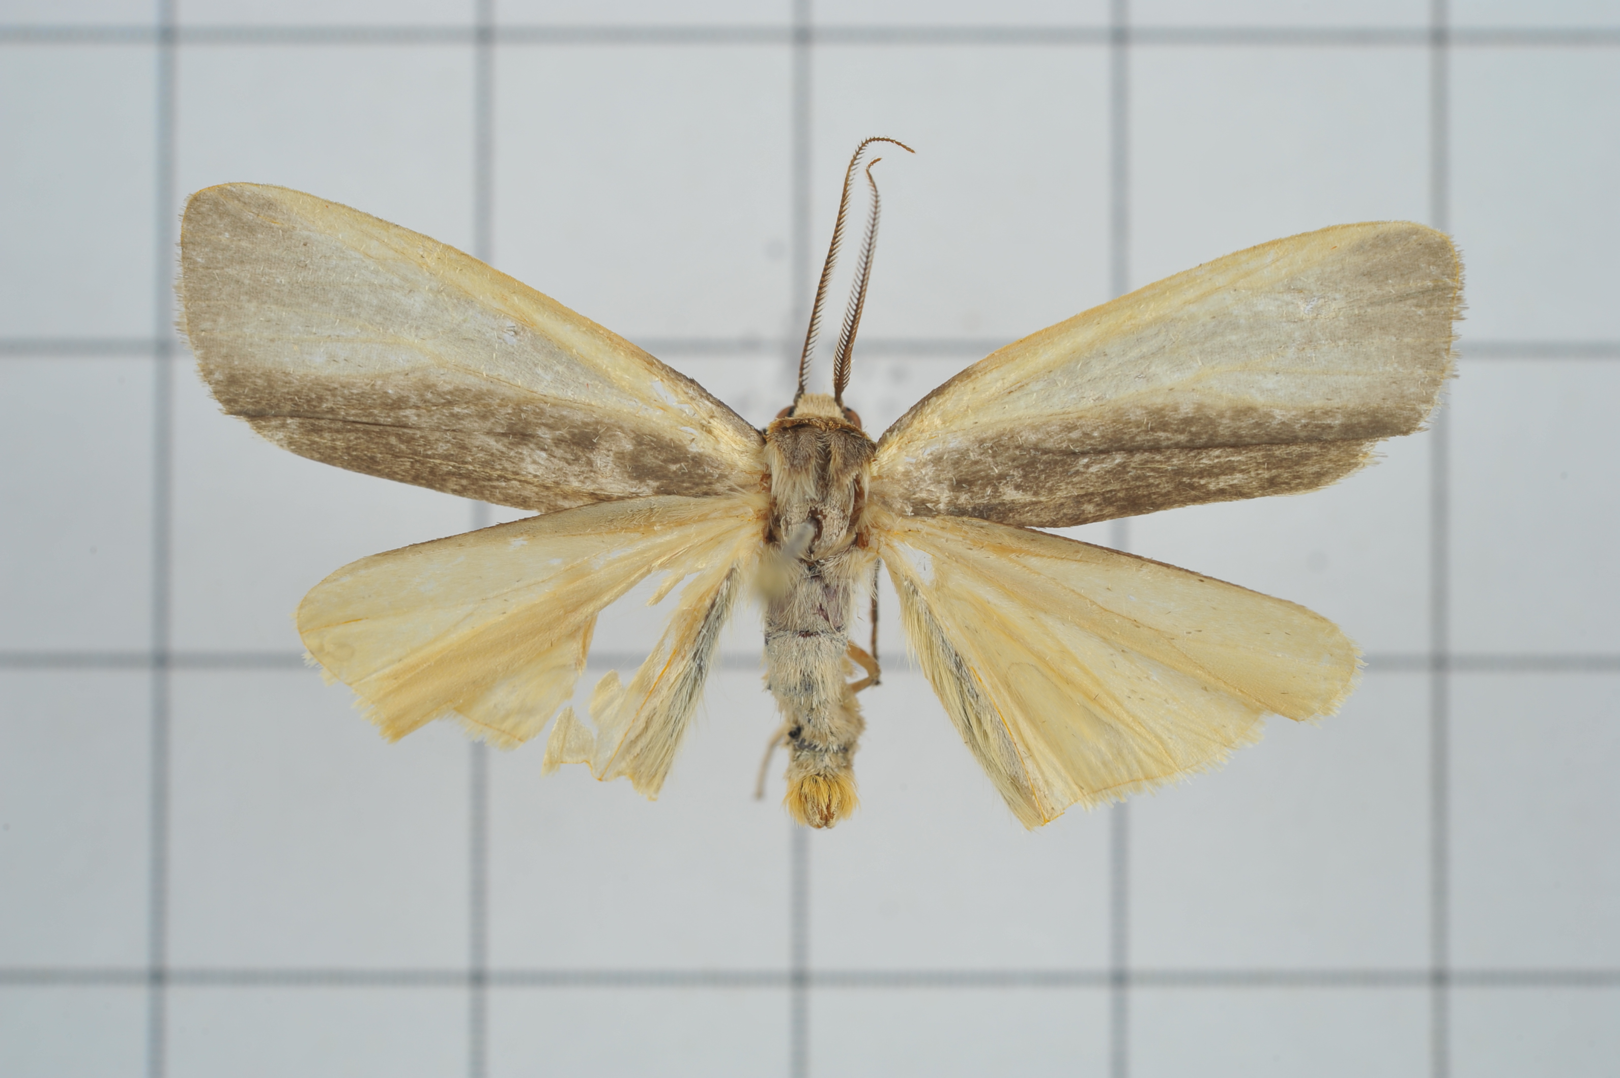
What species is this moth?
Hesudra divisa
